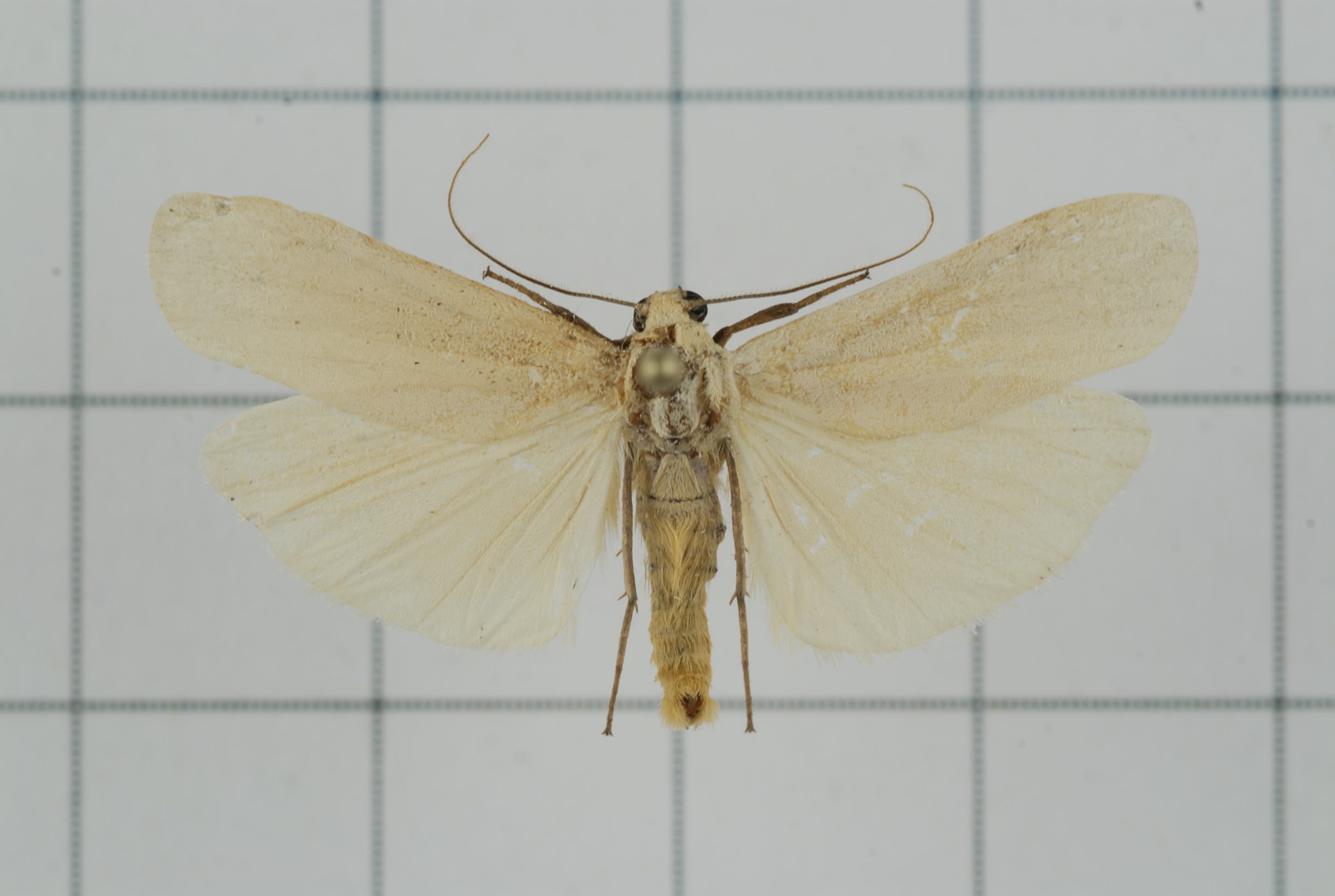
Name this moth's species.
Eilema ranrunensis
